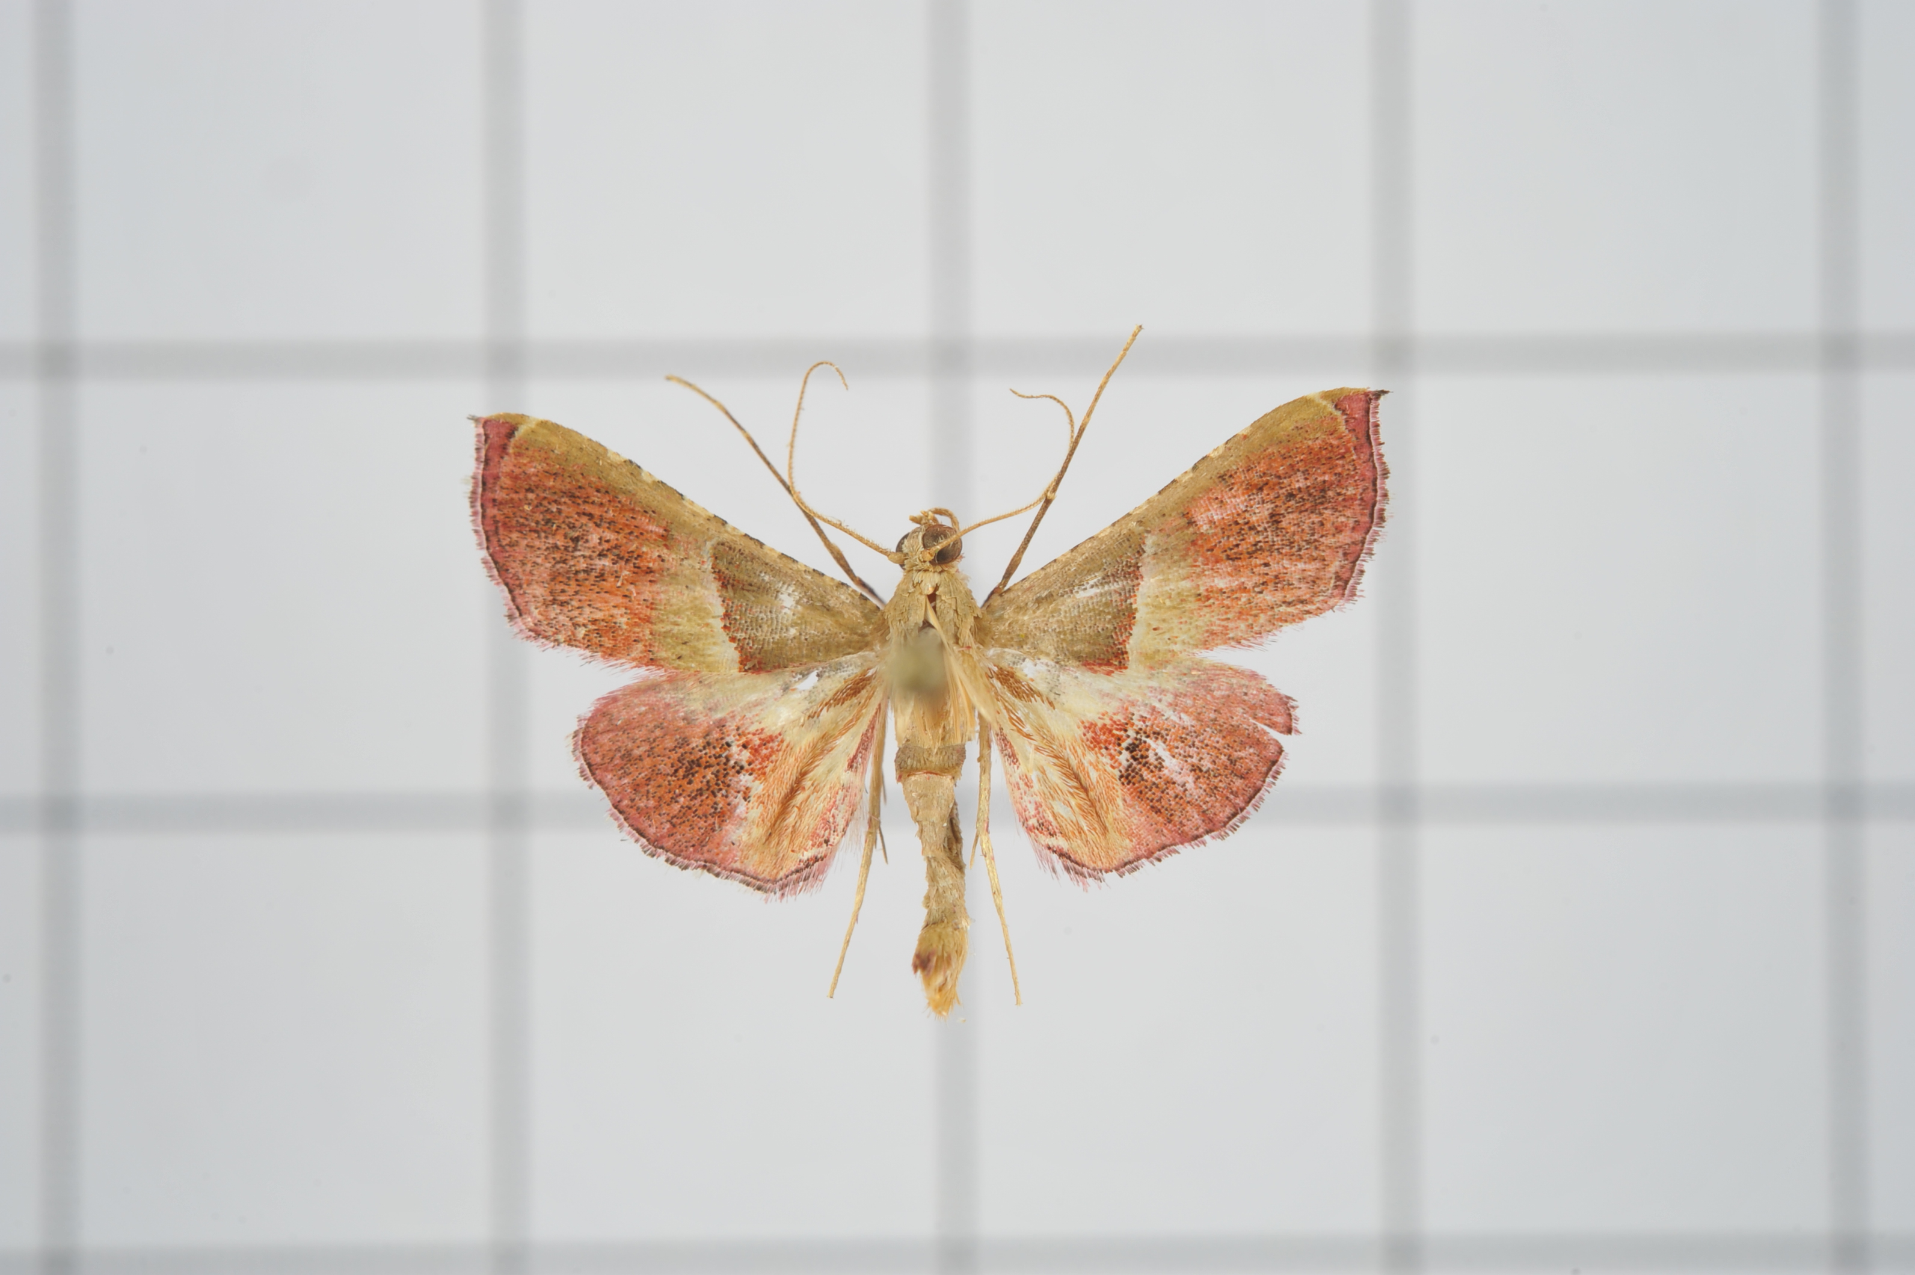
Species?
Endotricha consocia
